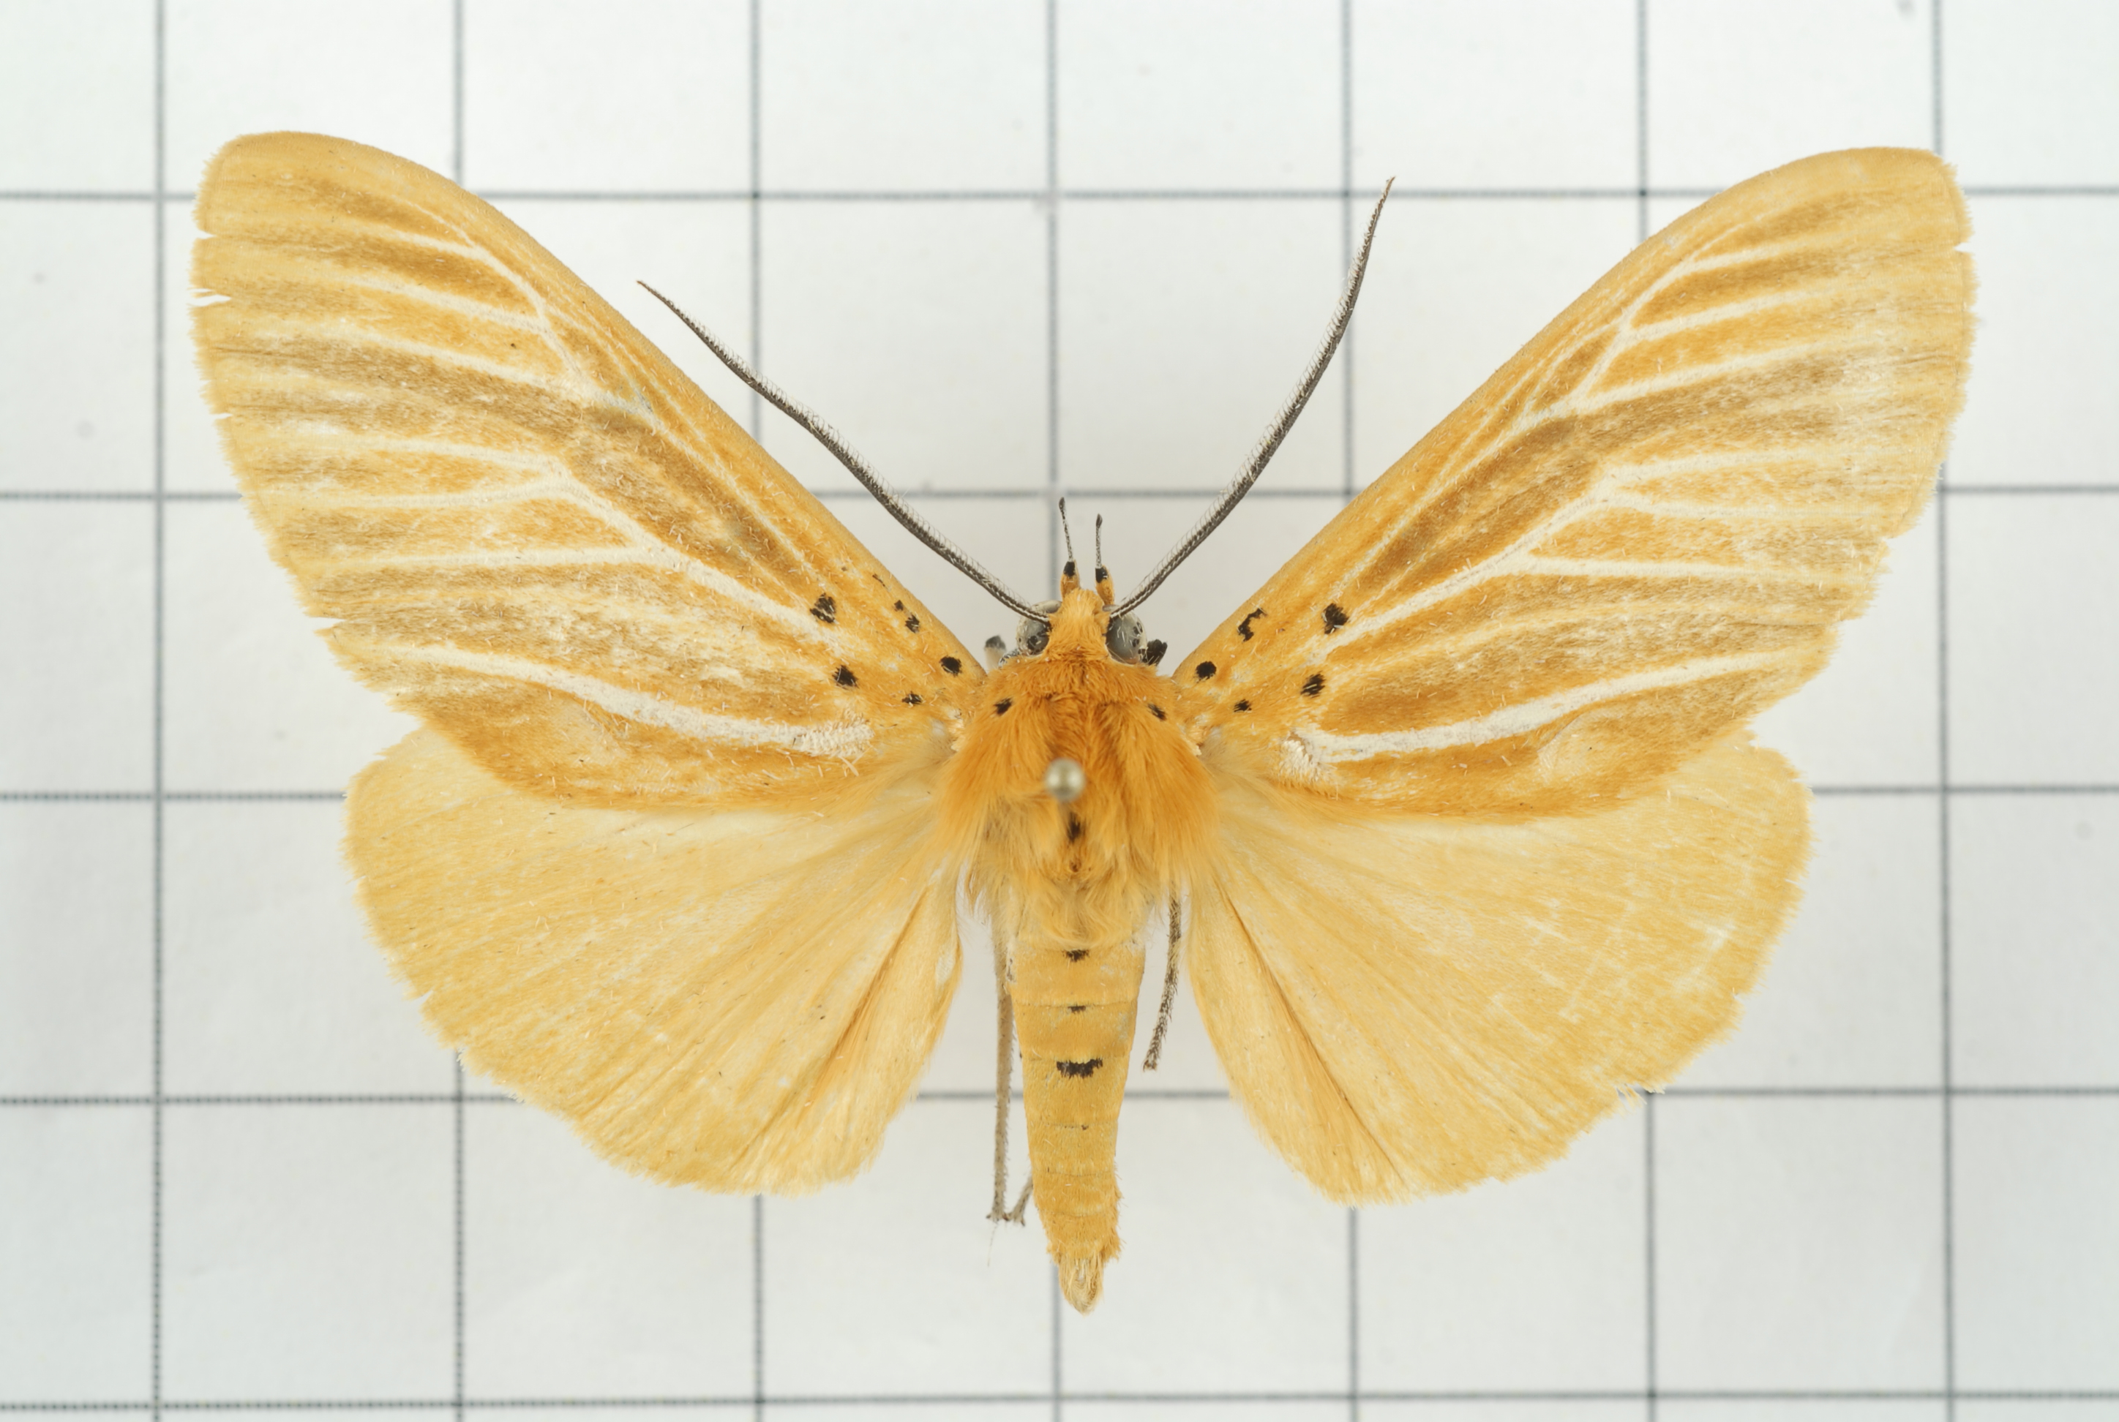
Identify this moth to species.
Asota egens confinis
